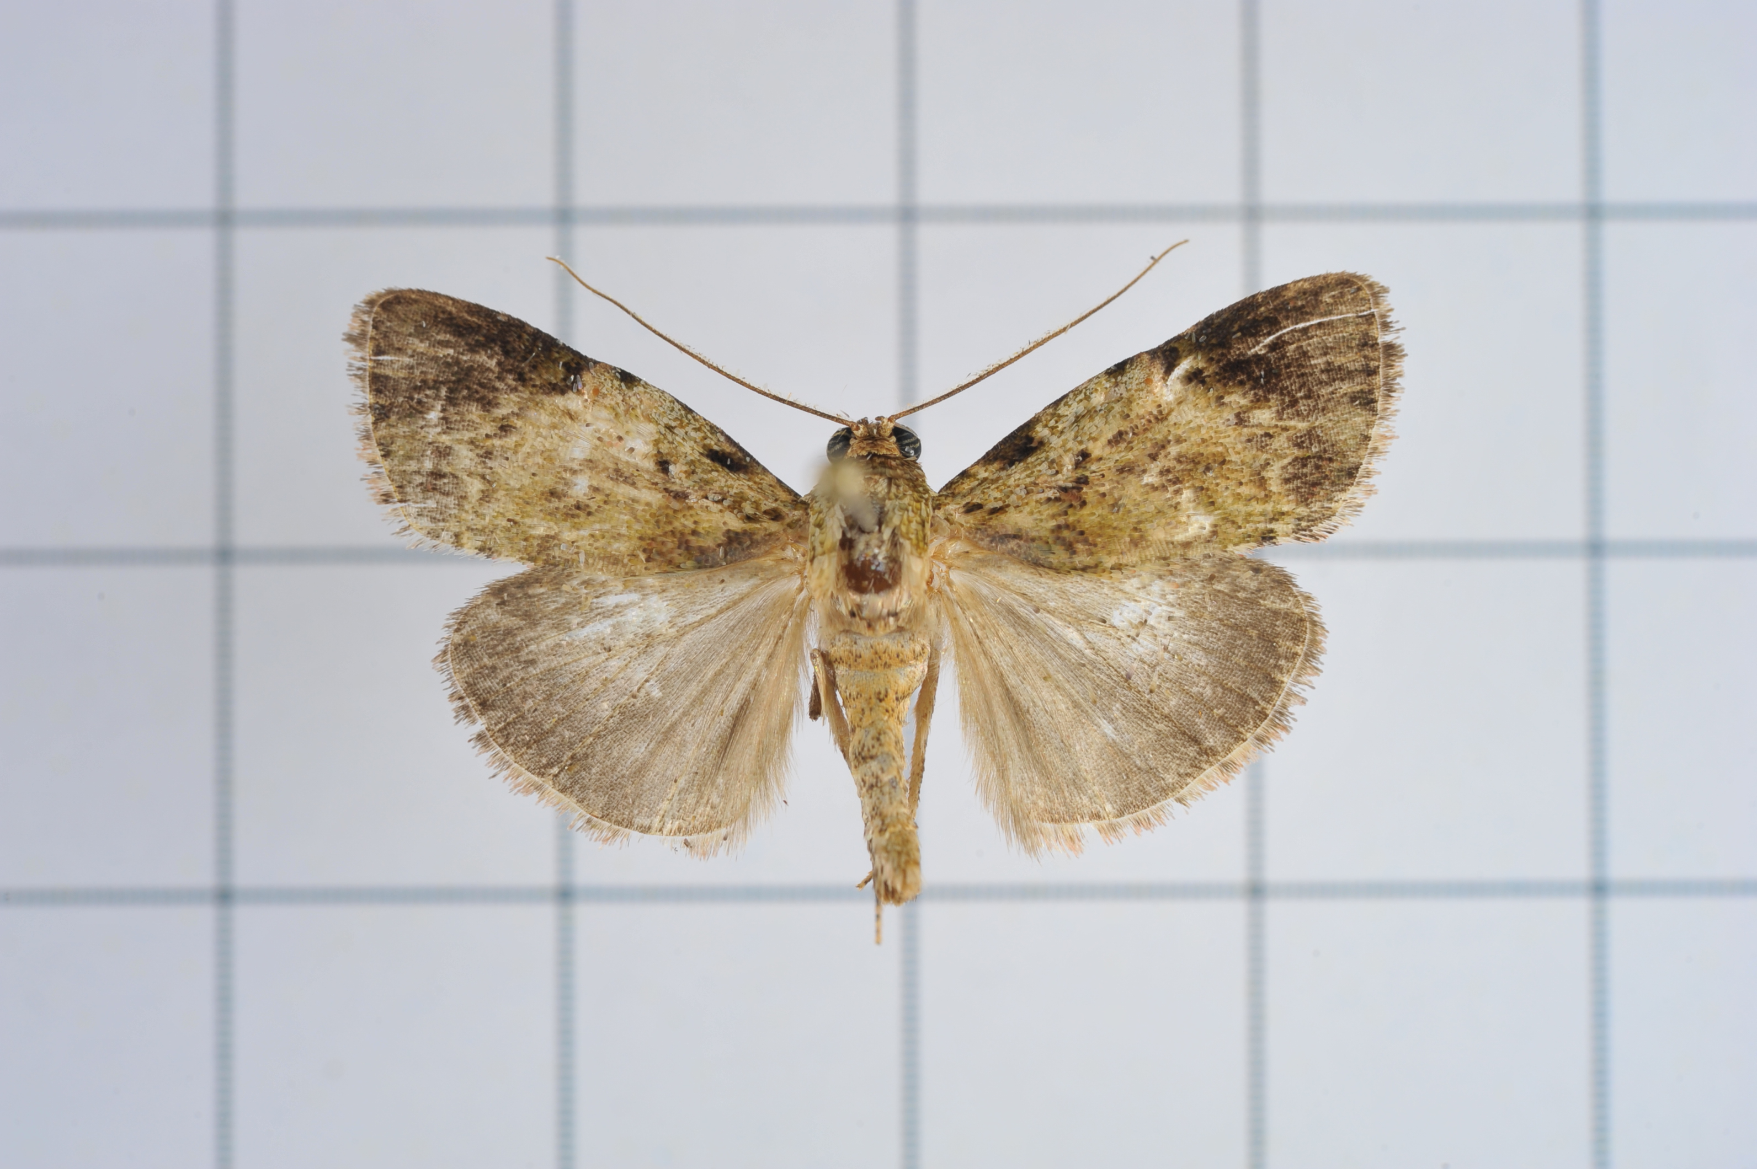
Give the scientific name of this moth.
Orthaga euadrusalis
